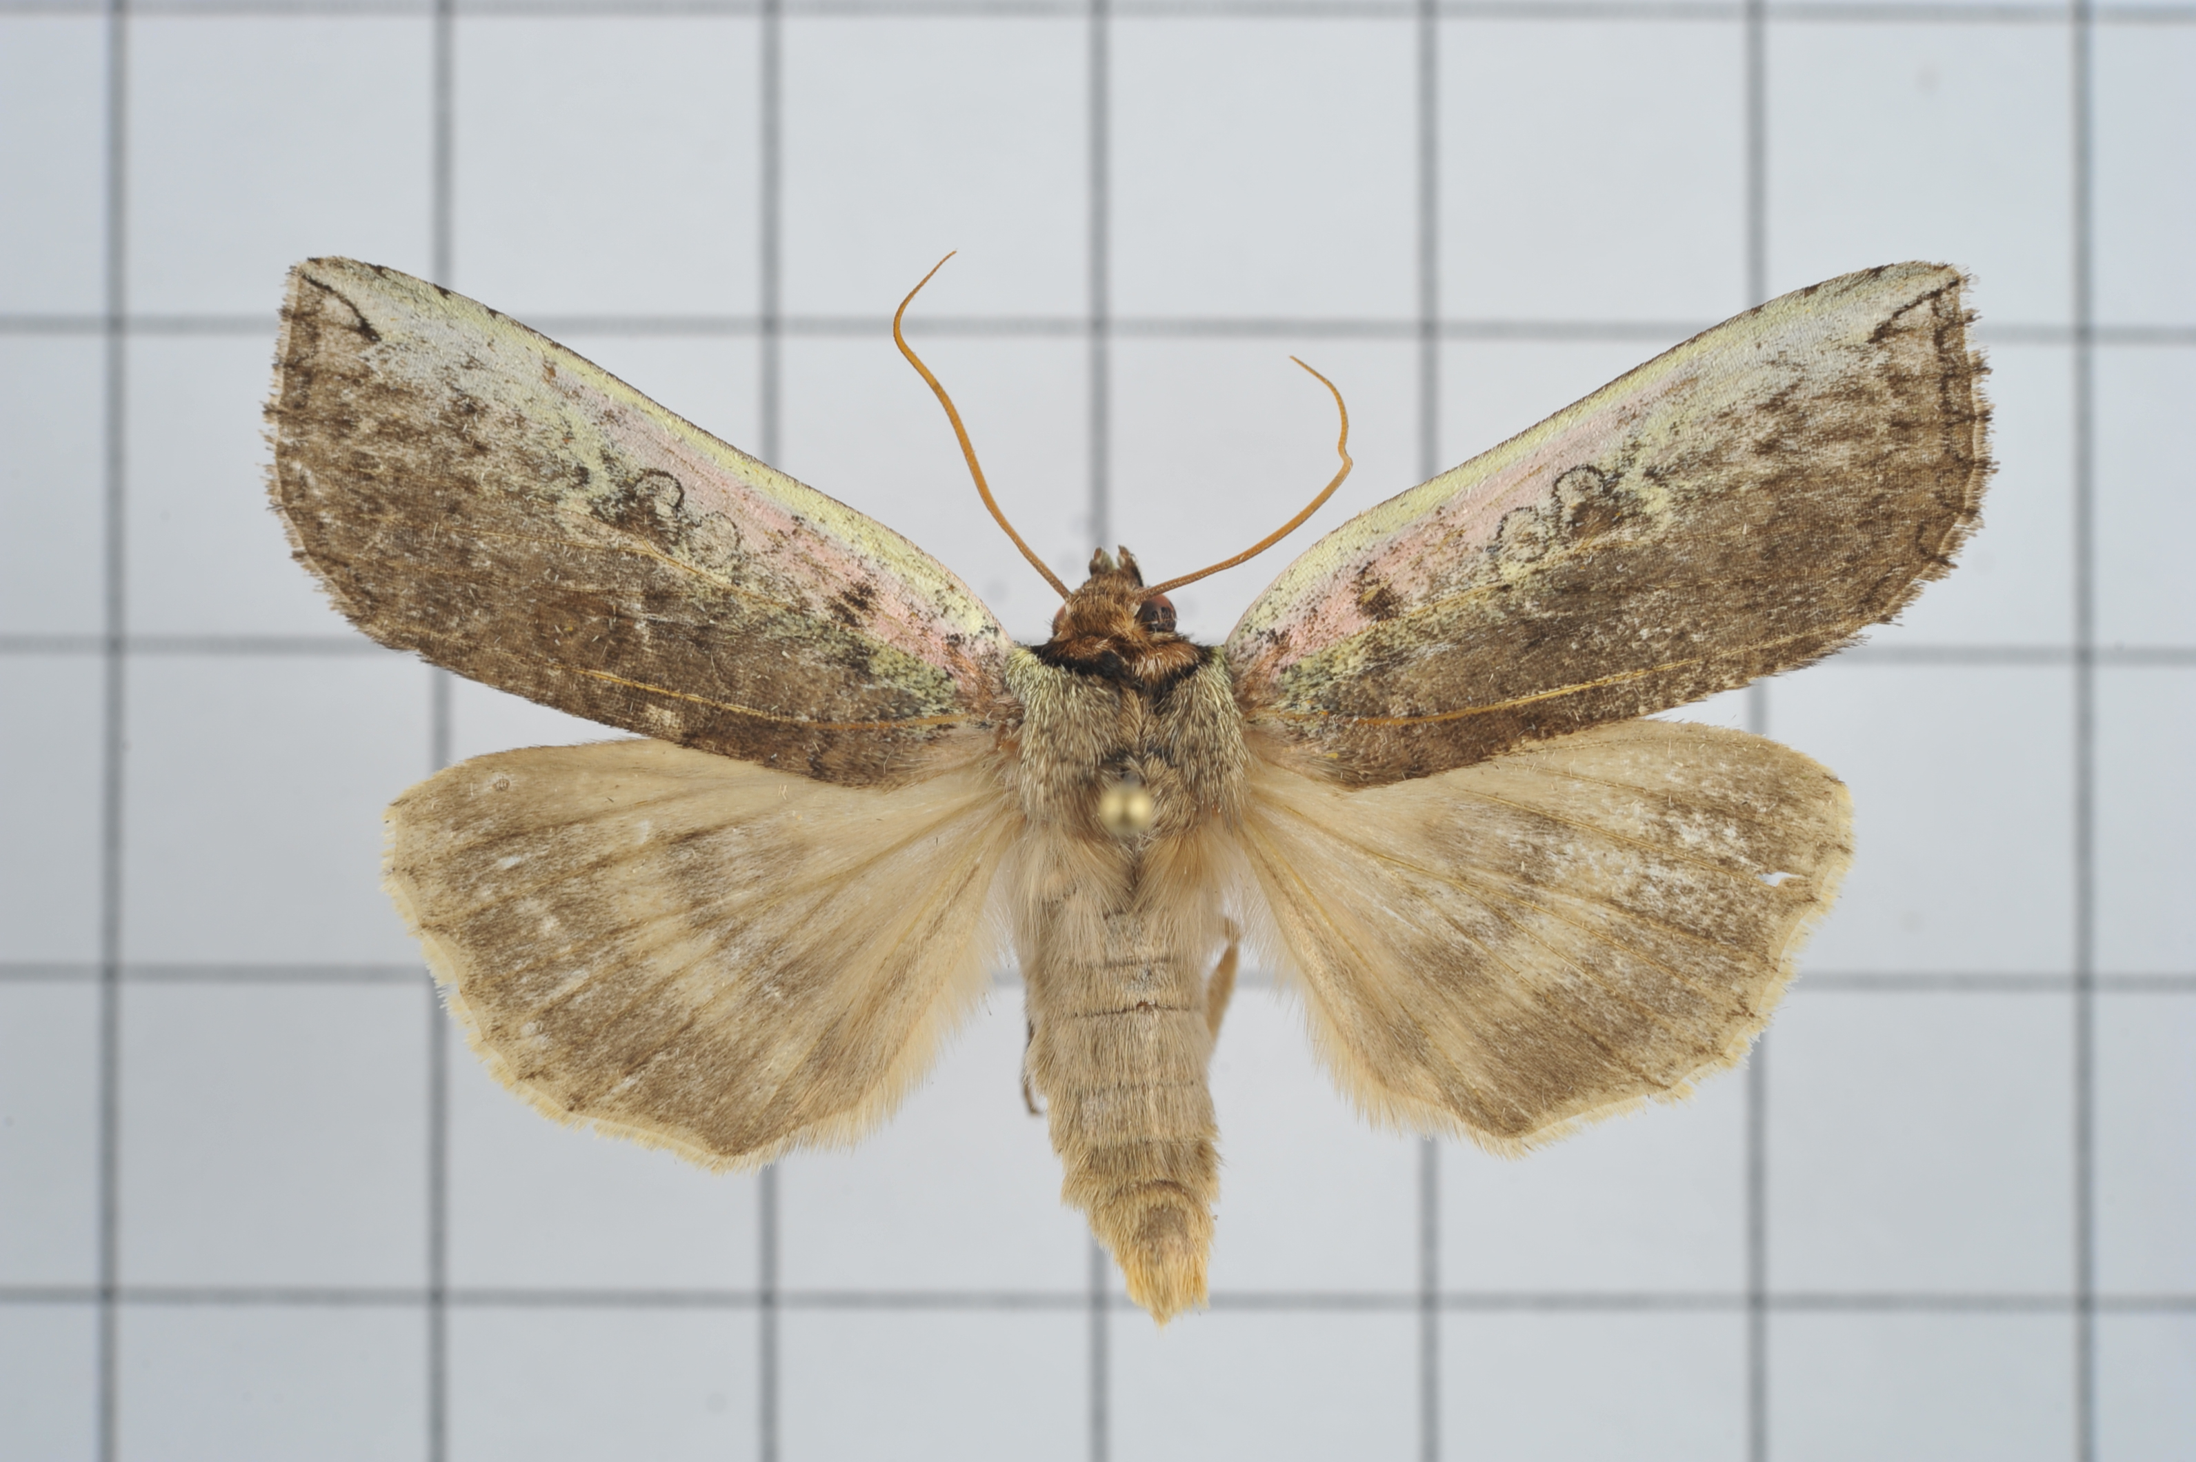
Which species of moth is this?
Tethea oberthueri taiwana
